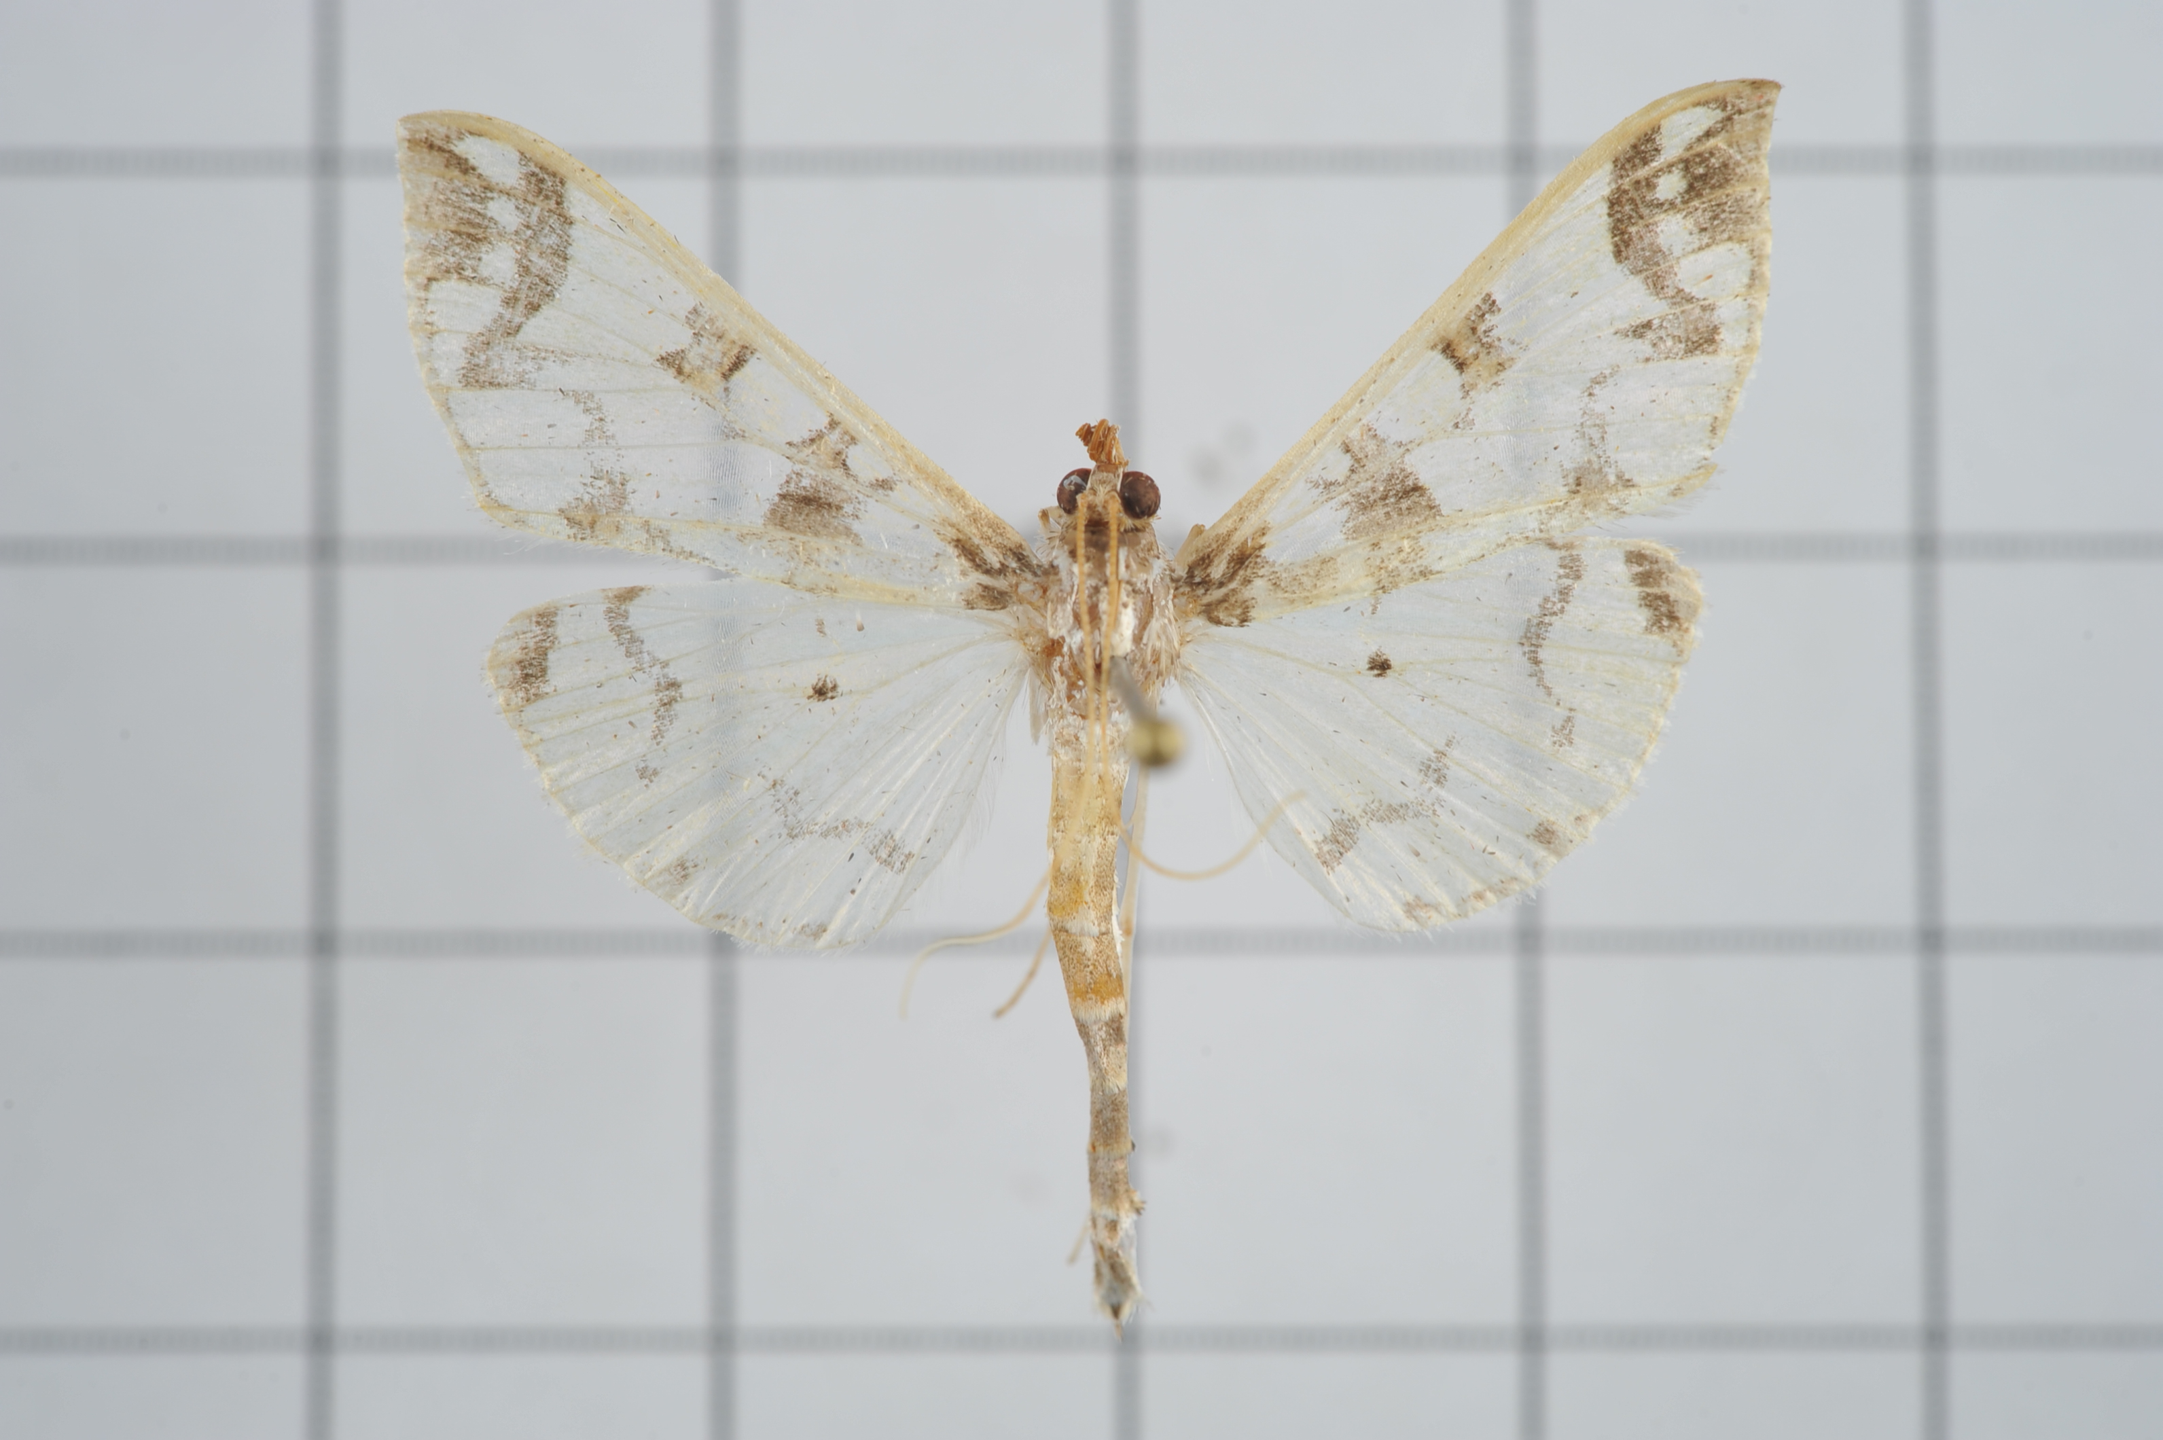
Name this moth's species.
Polythlipta maceratalis
